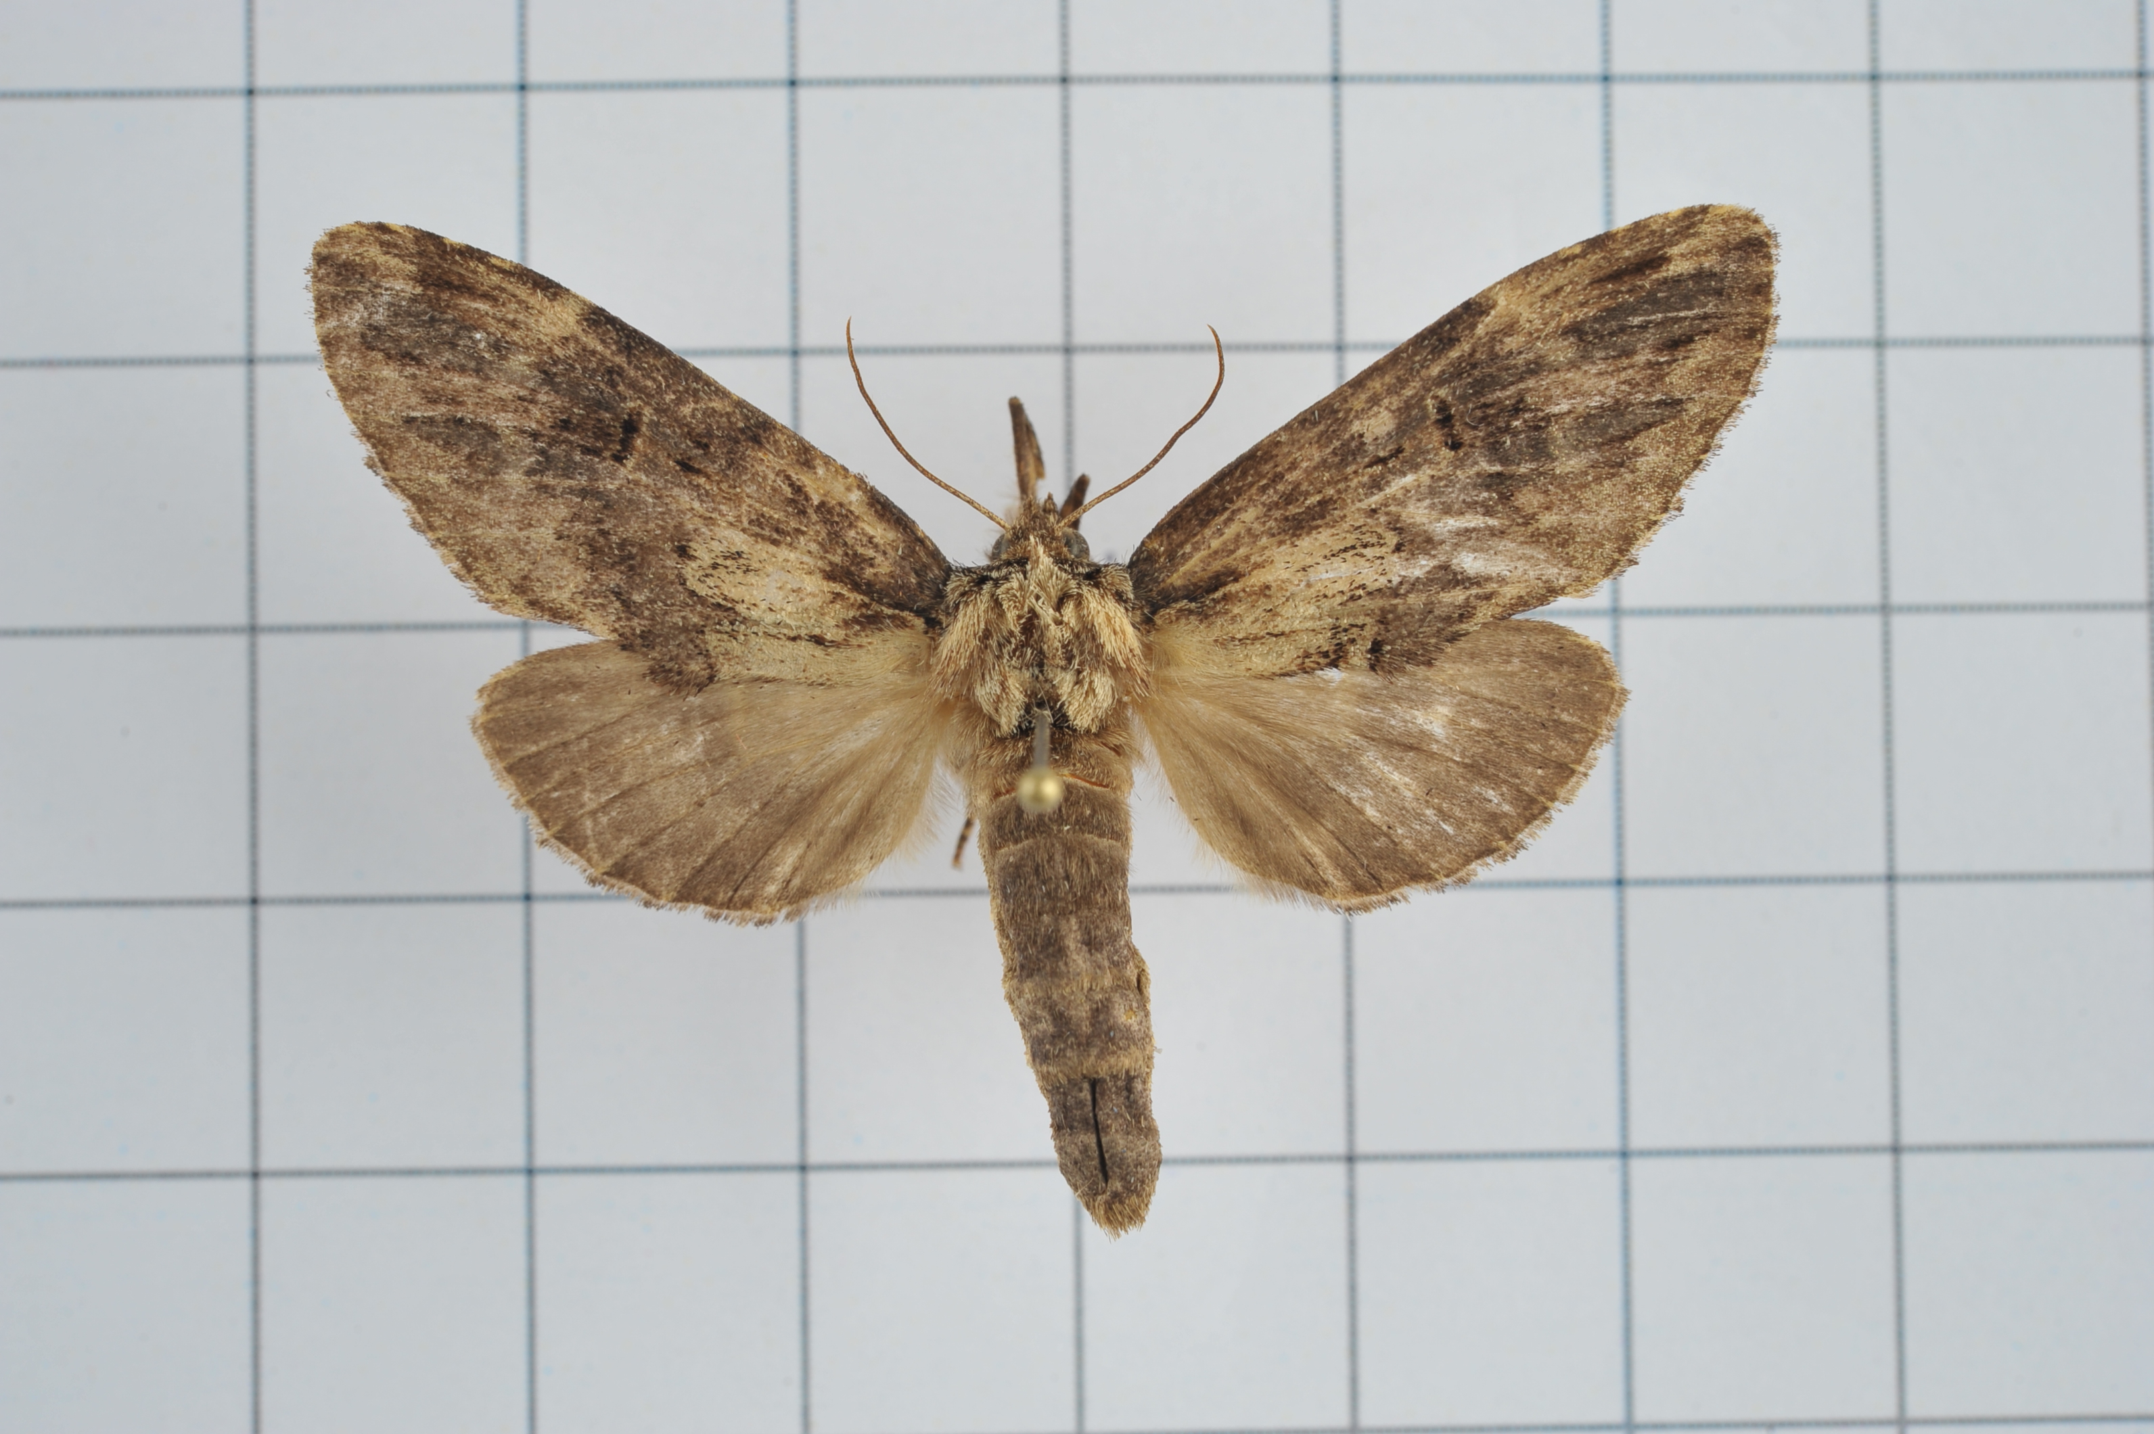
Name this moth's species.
Hyperaeschrella kosemponica
